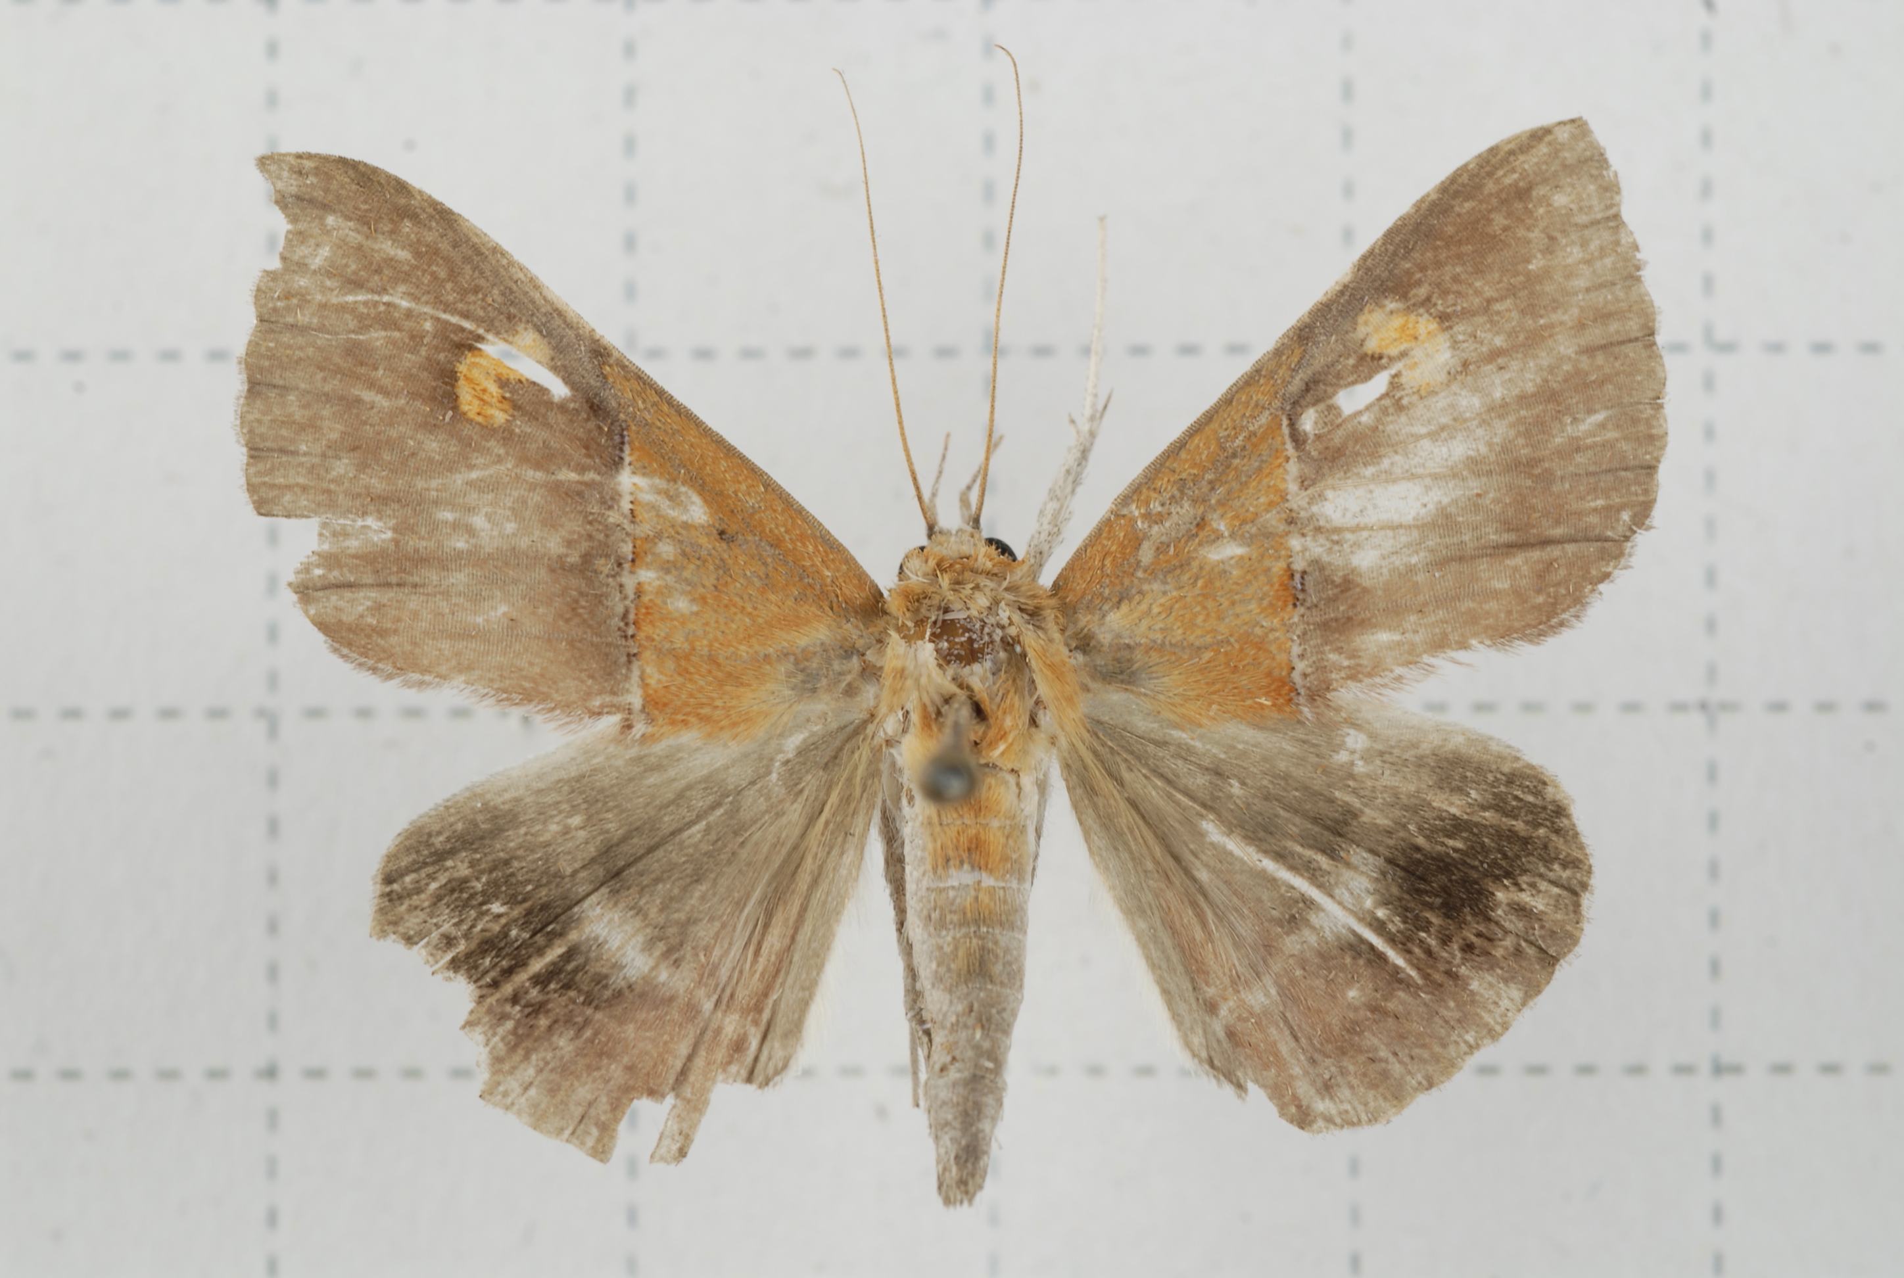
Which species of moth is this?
Sympis rufibasis
